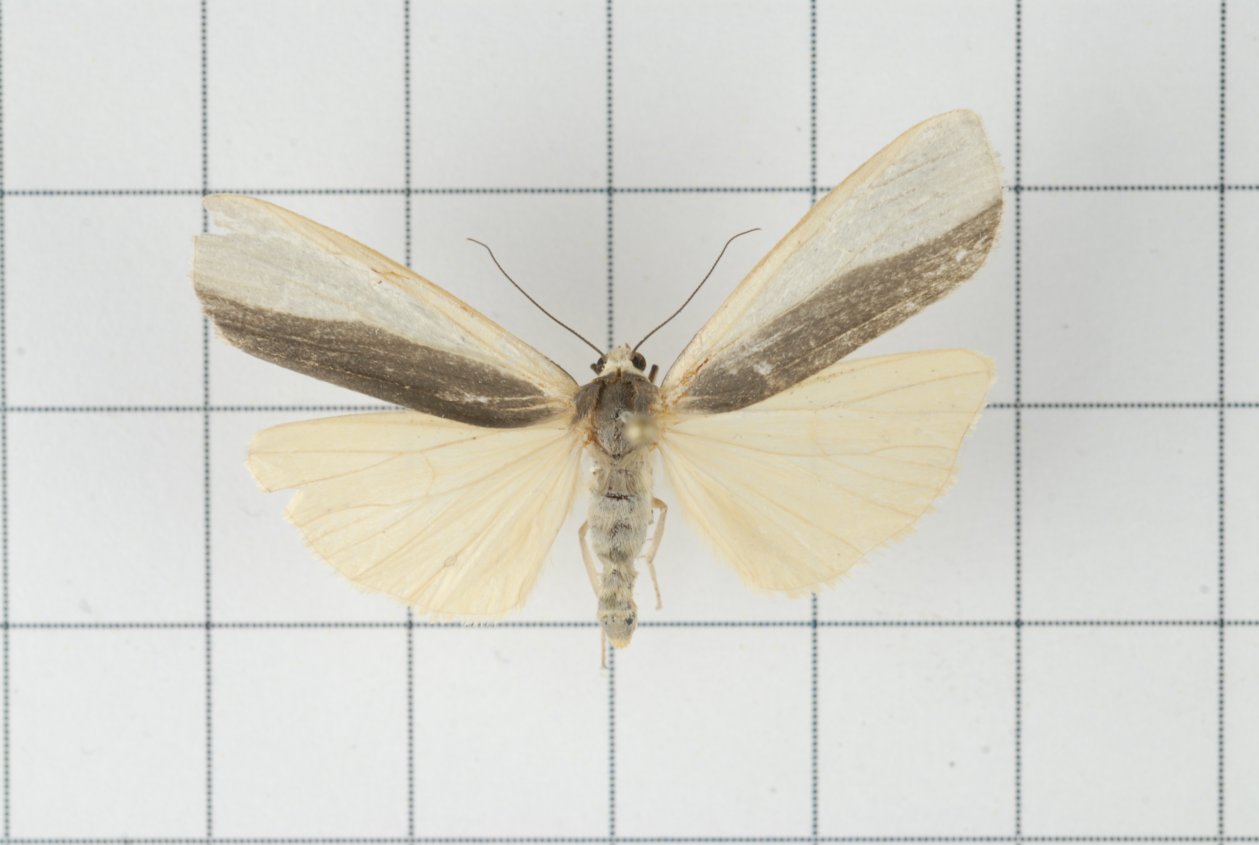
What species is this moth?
Hesudra divisa
